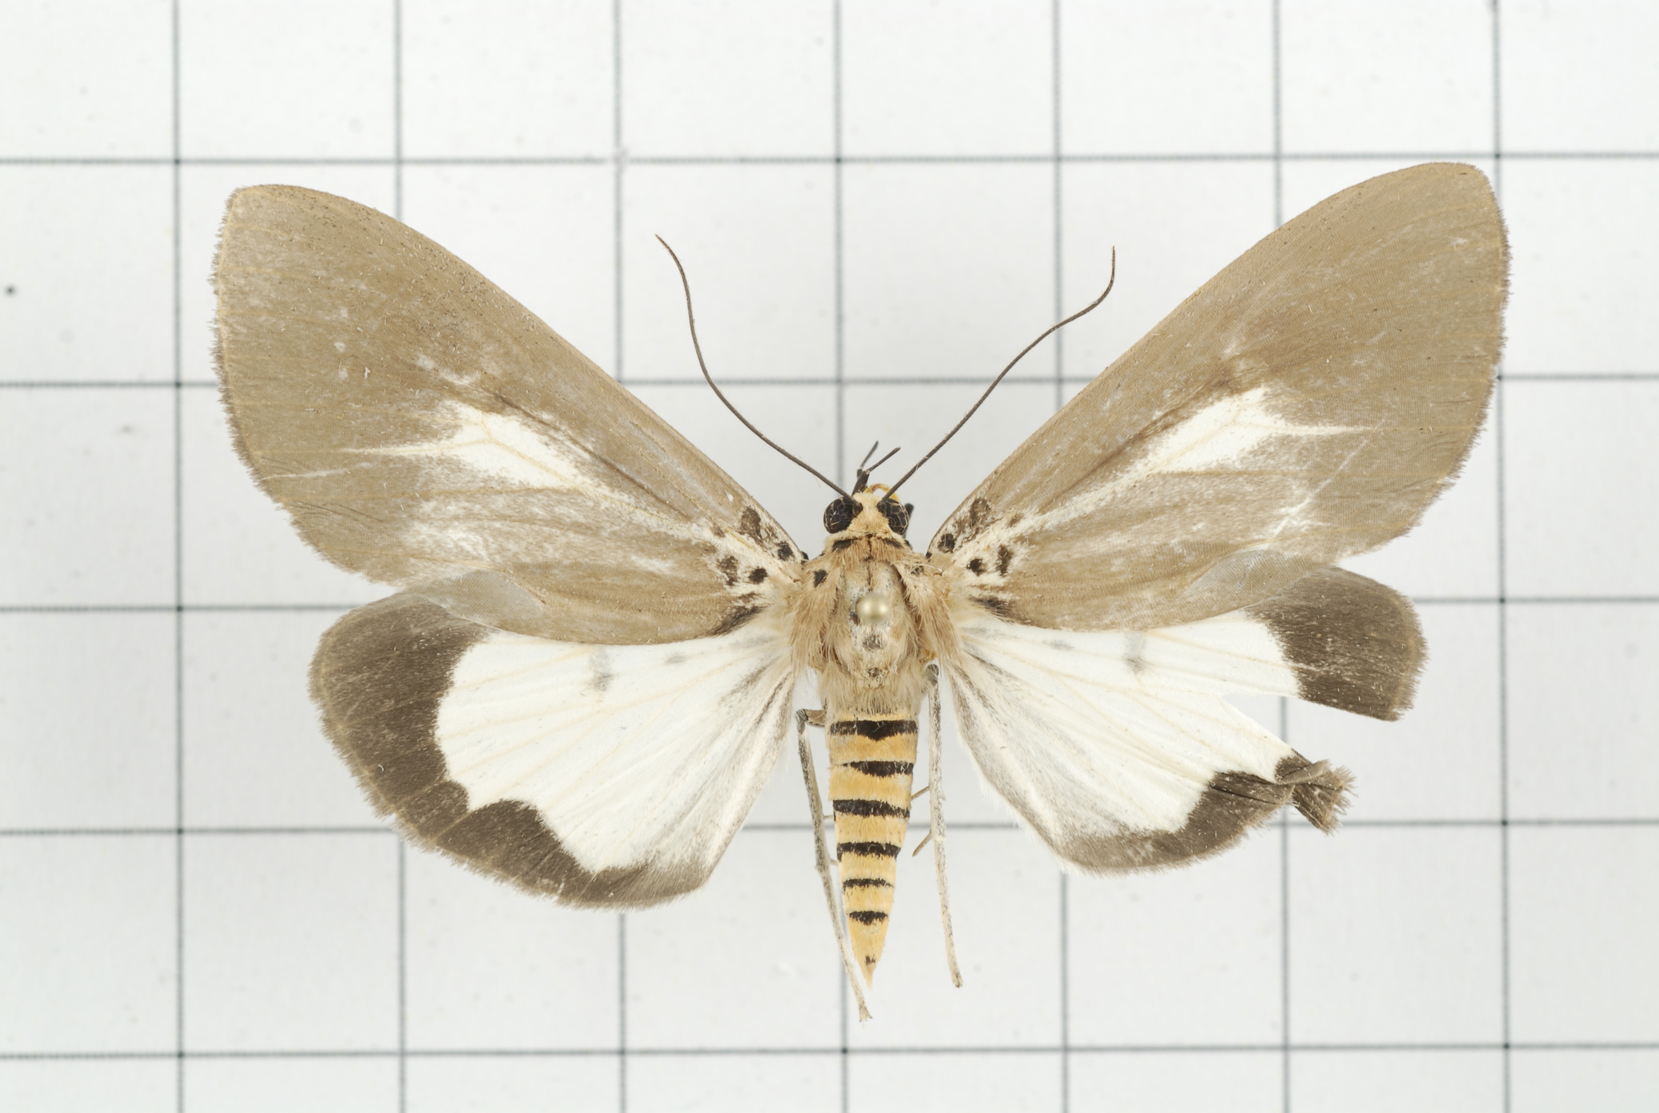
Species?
Asota heliconia zebrina
